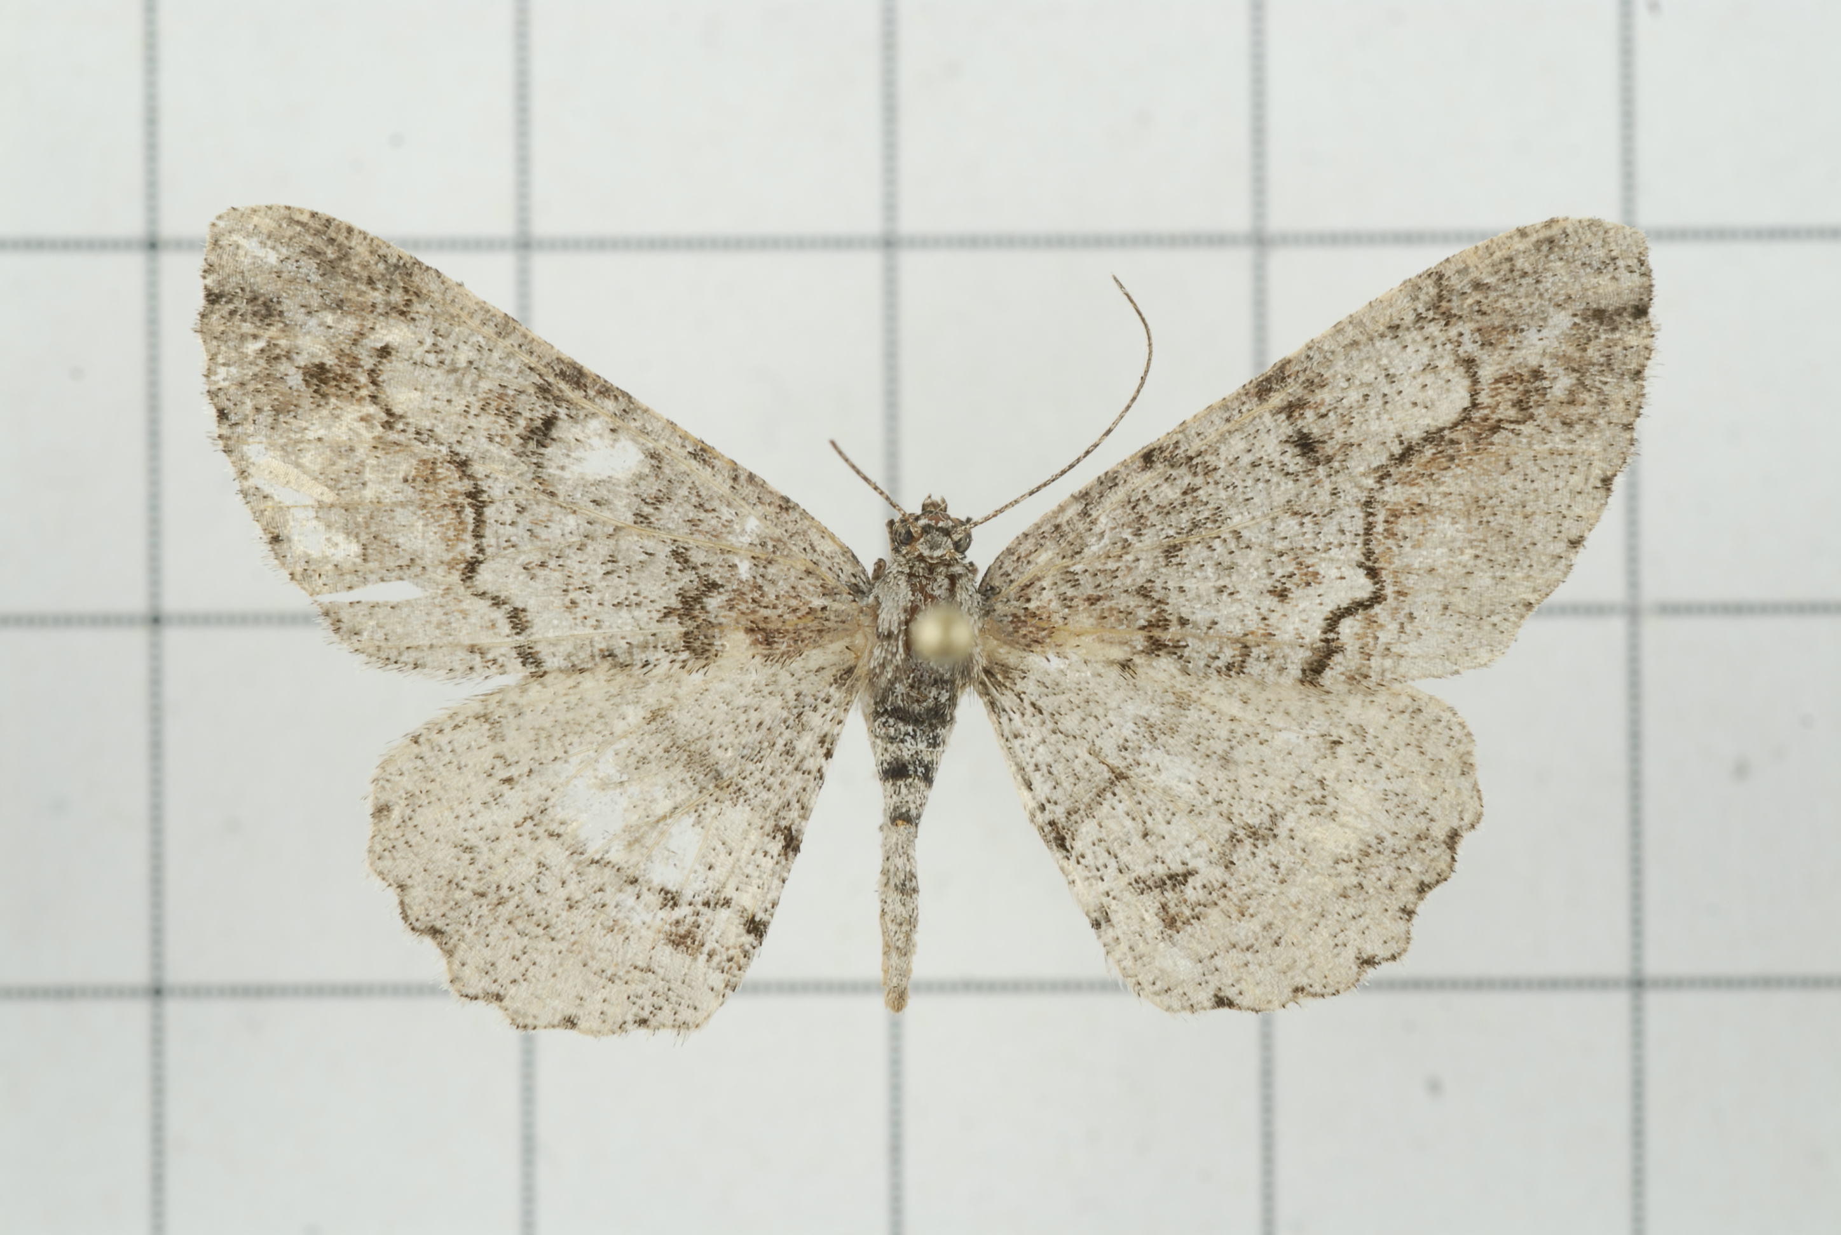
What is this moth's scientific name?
Rikiosatoa fucataria
